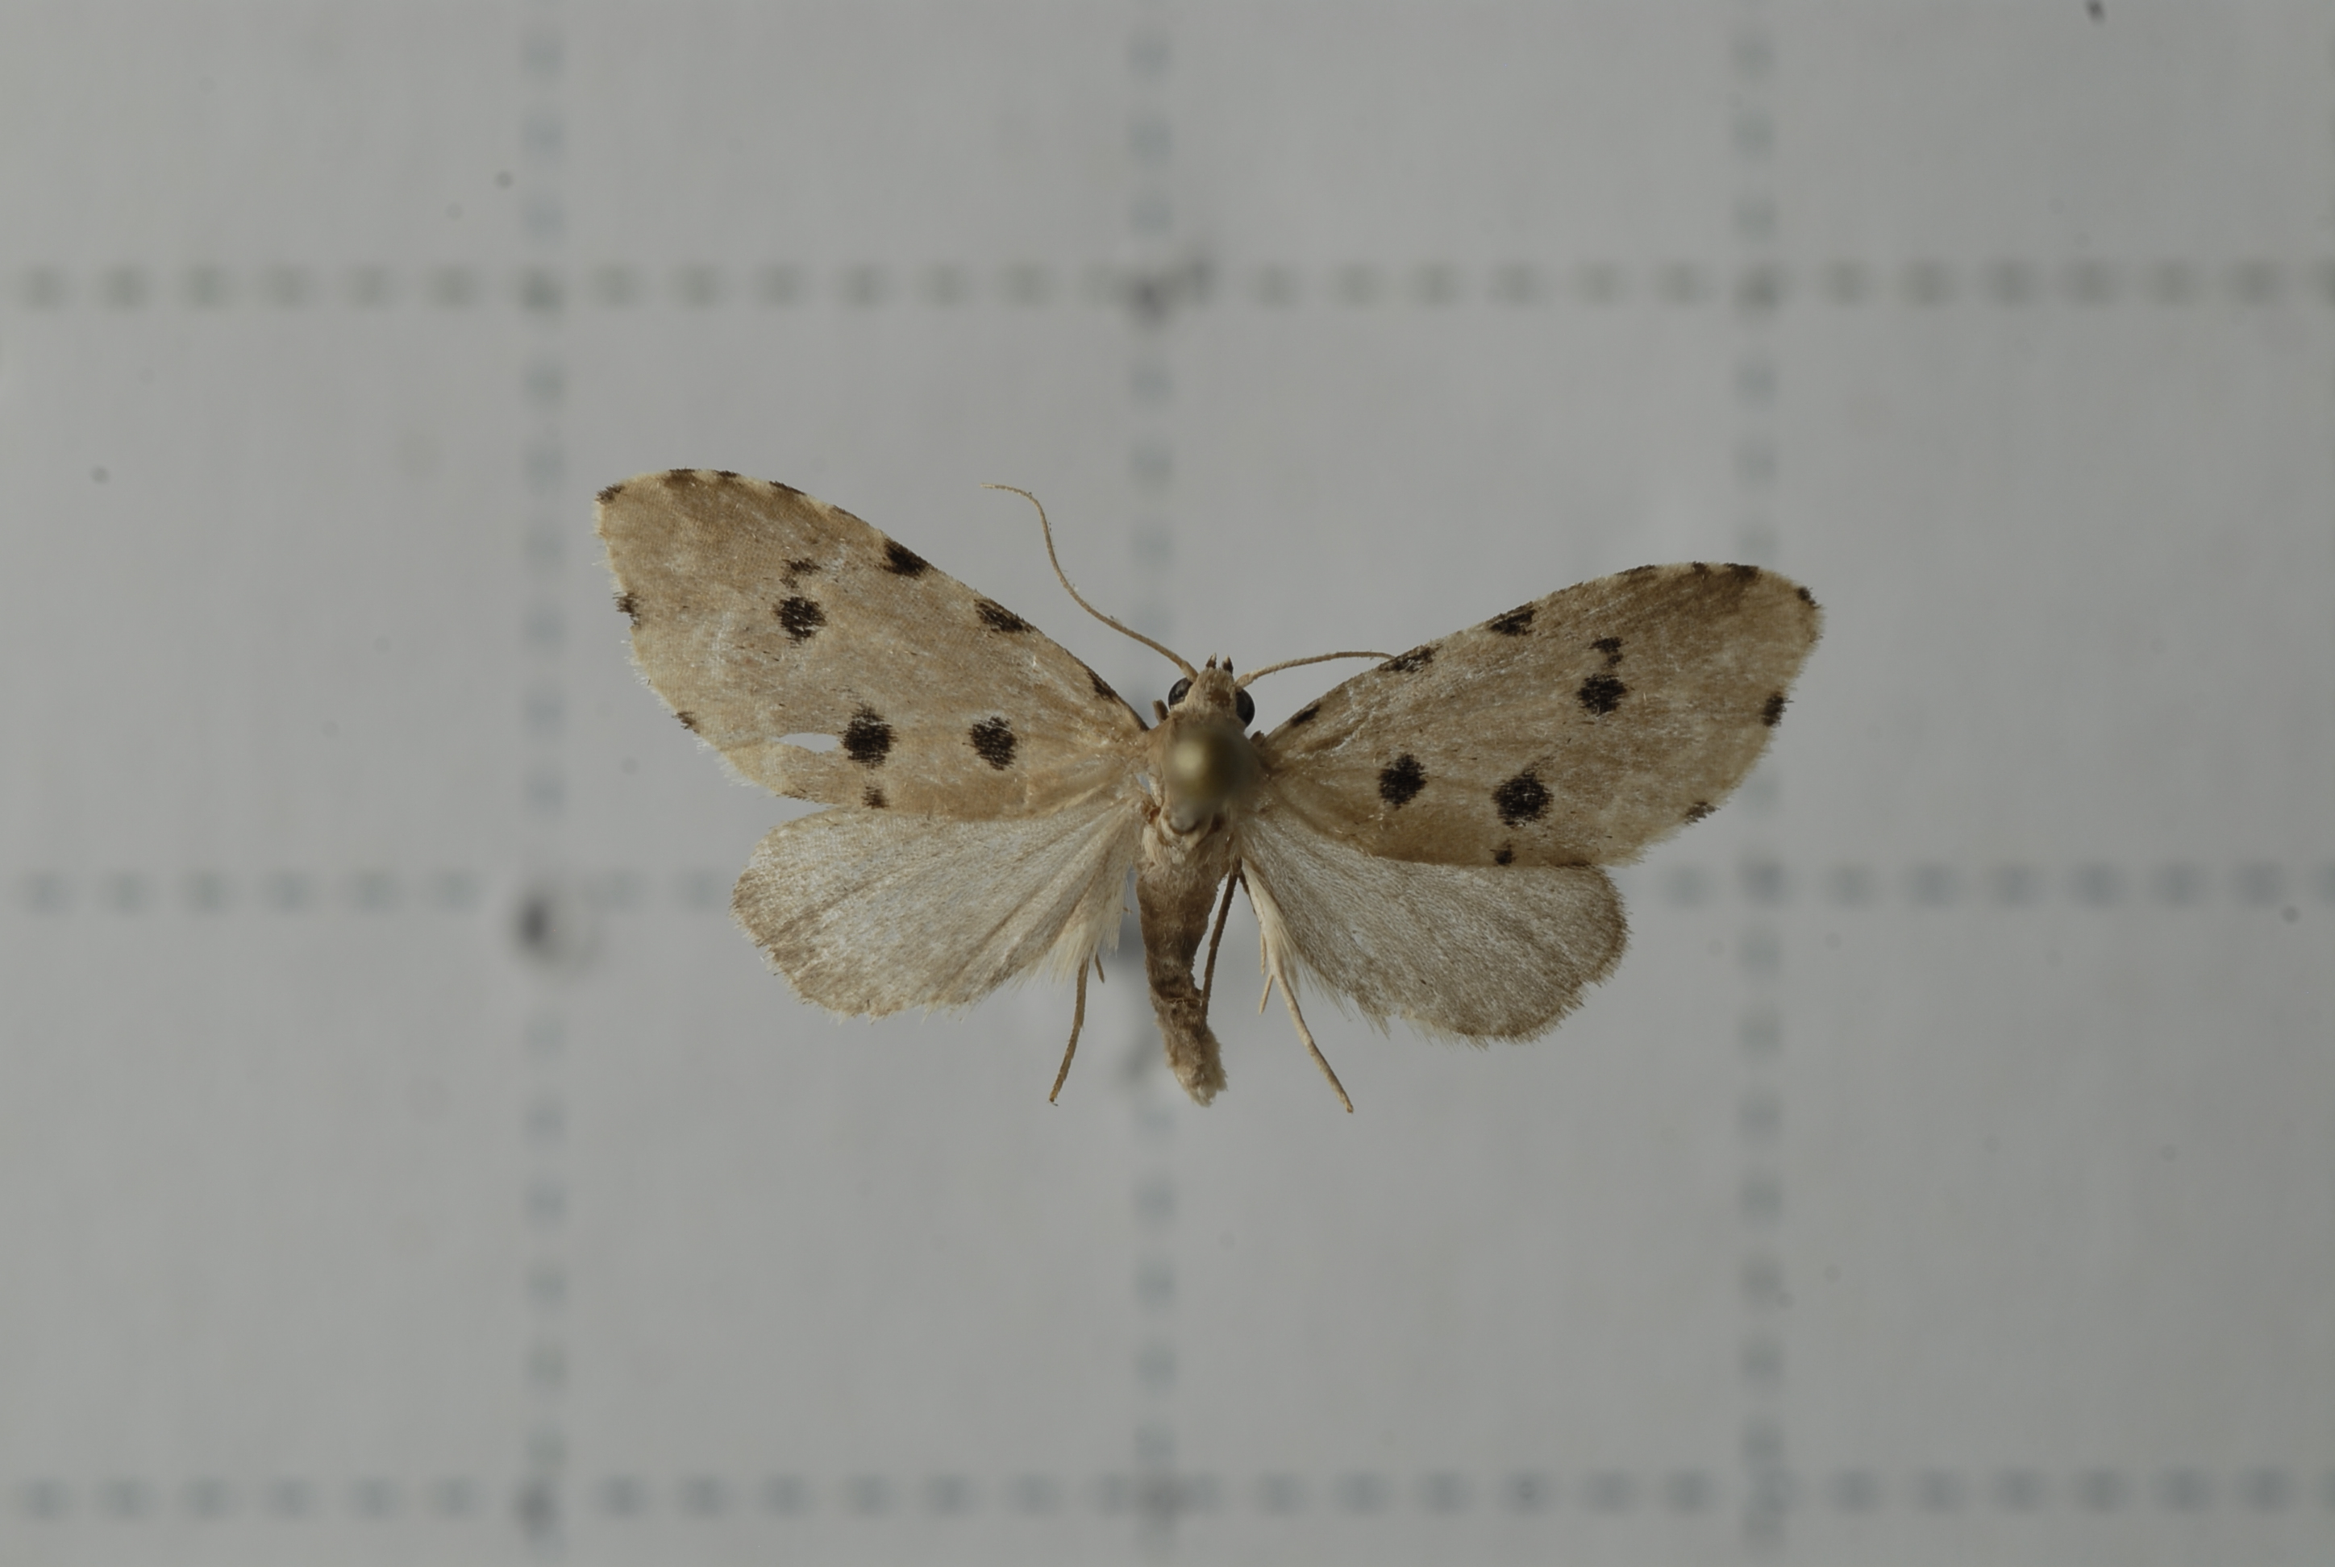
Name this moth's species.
Metaemene atrigutta
